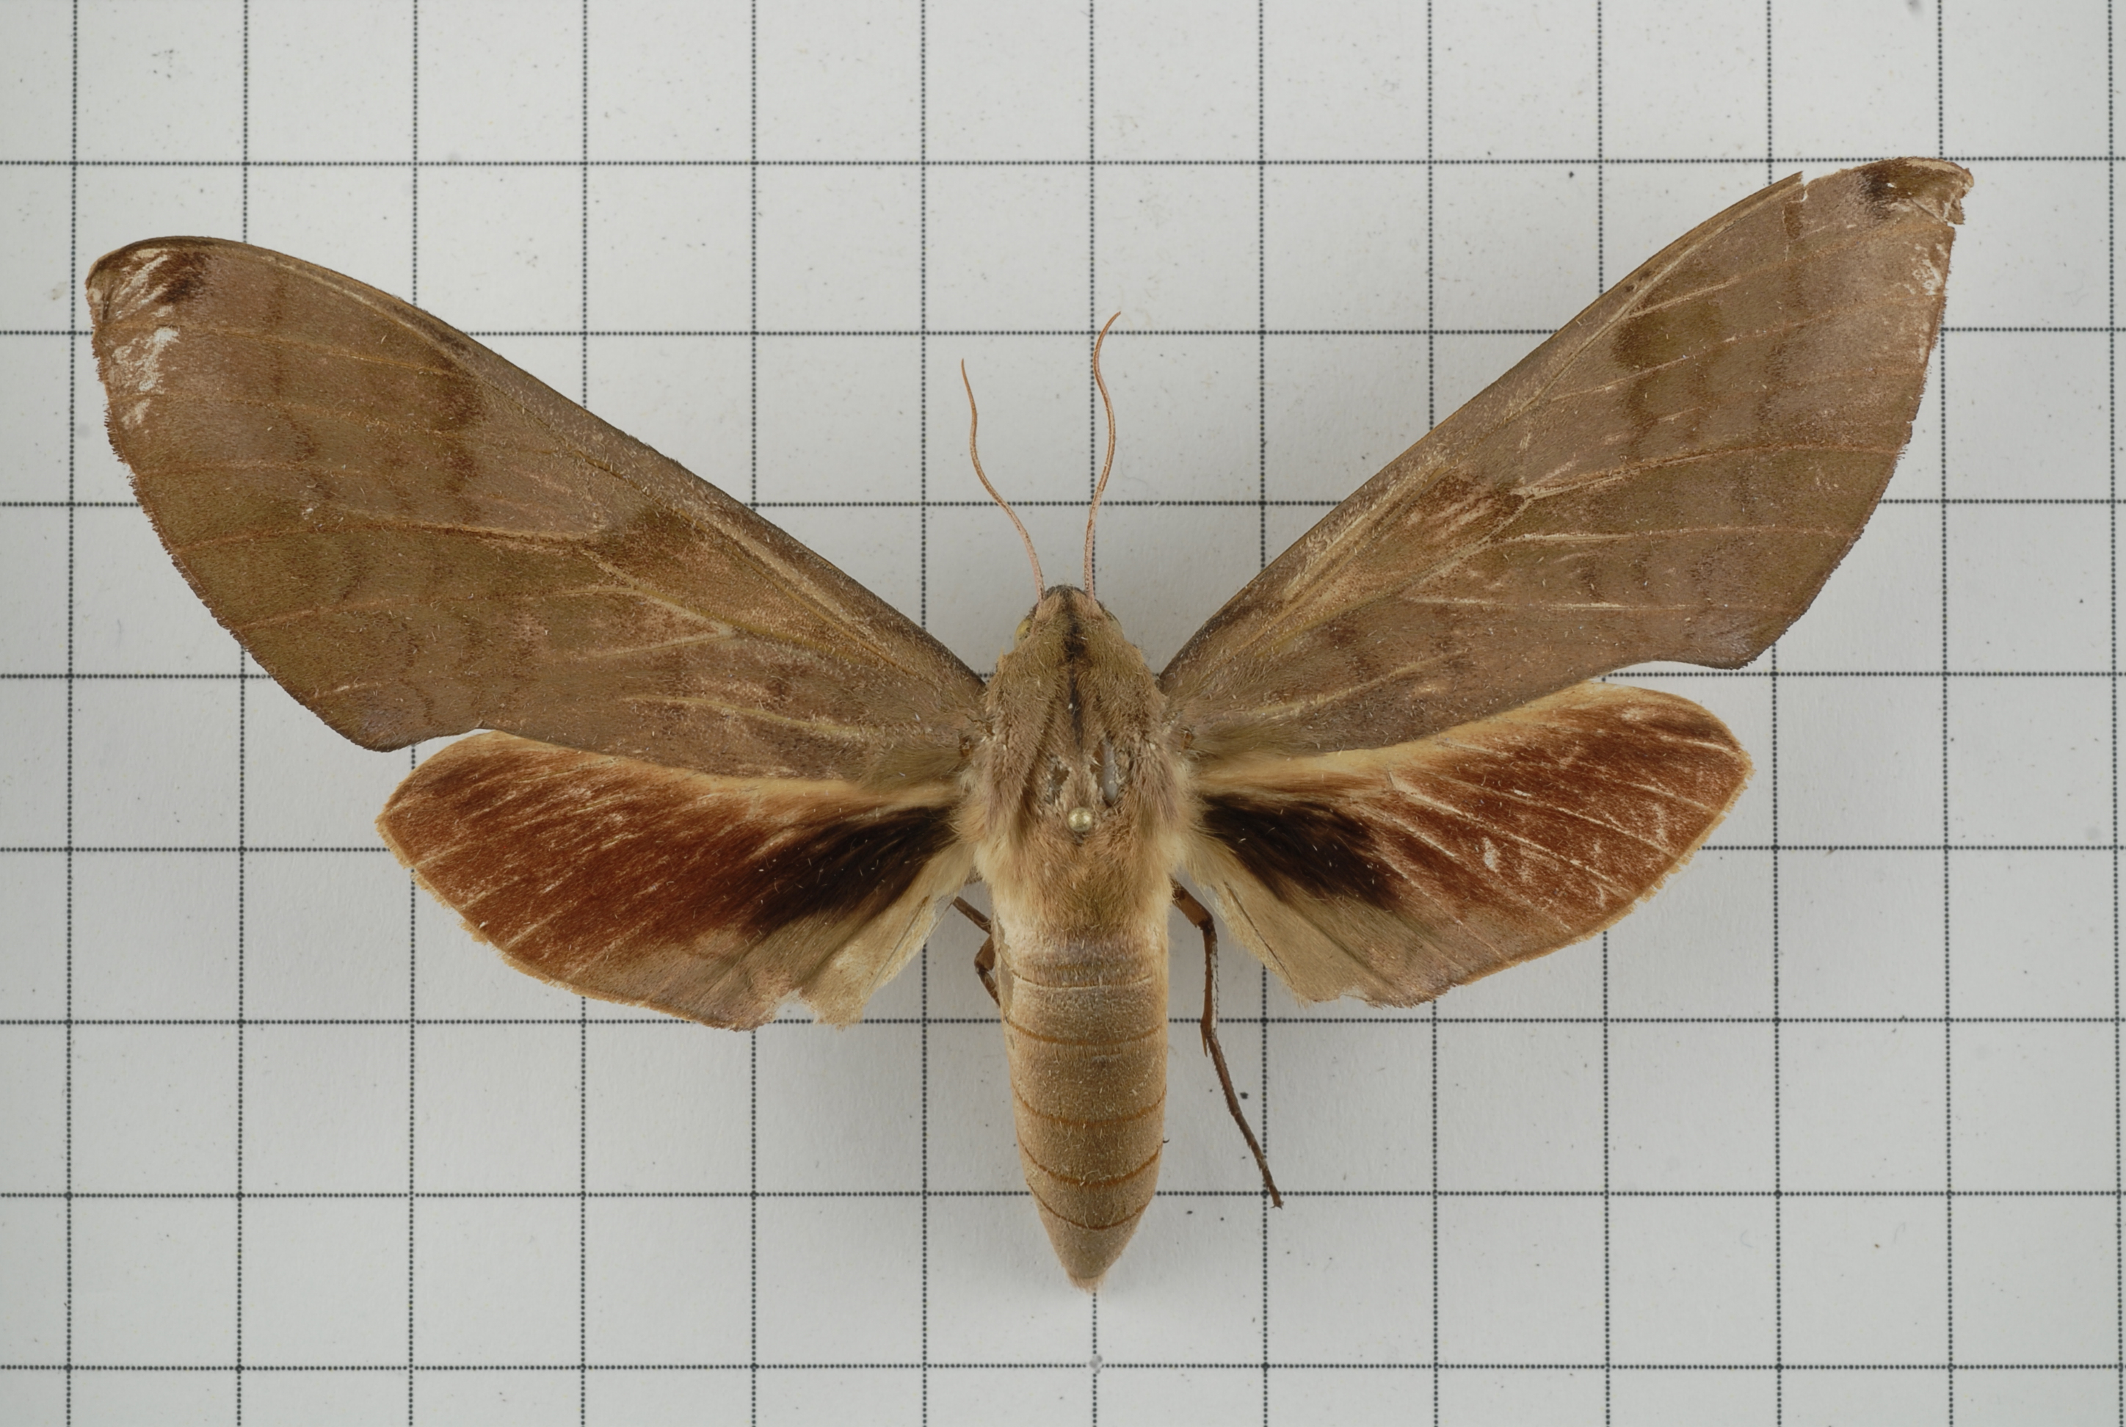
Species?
Clanis bilineata formosana
